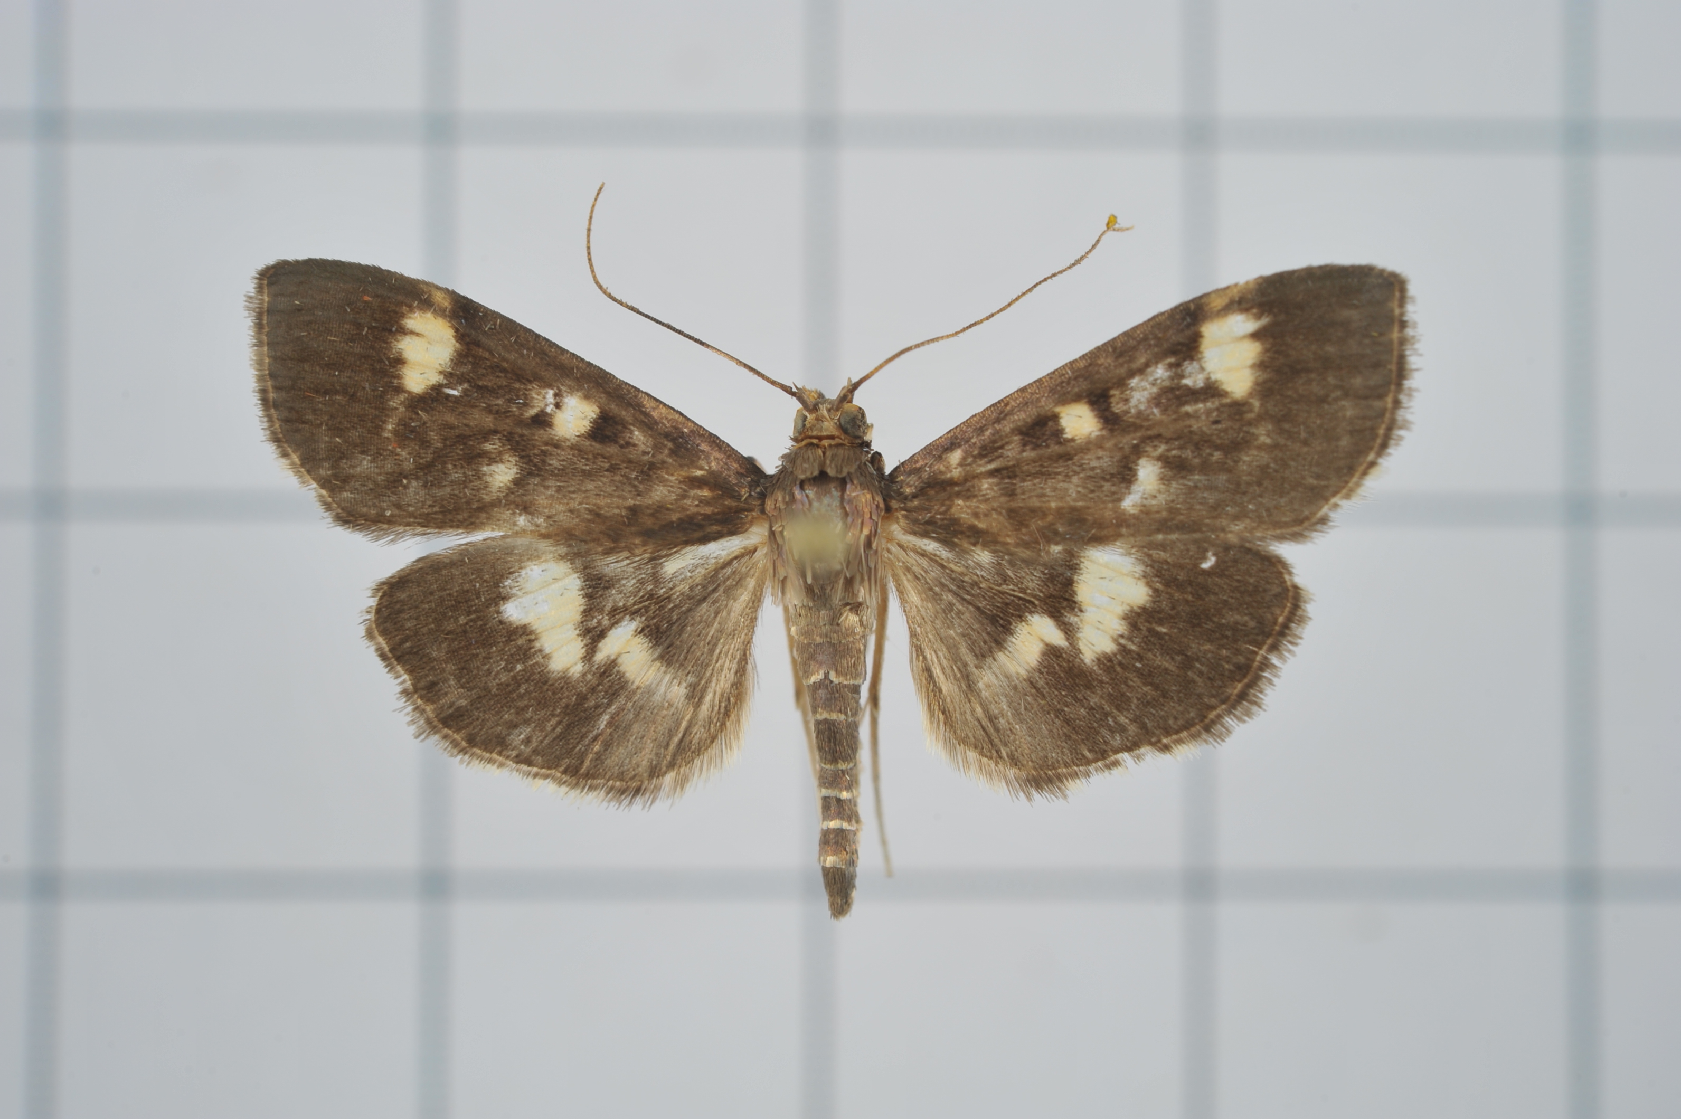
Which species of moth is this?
Herpetogramma luctuosalis
